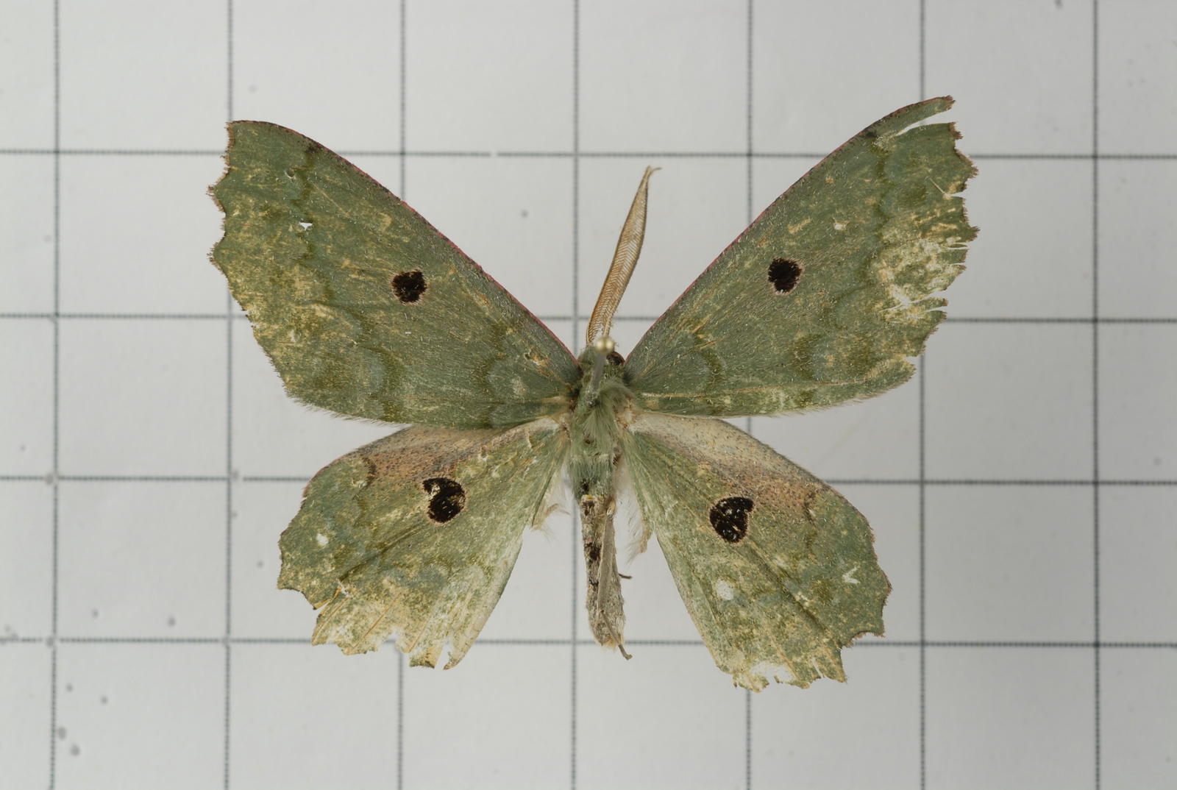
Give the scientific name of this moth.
Chlorodontopera discospilata
